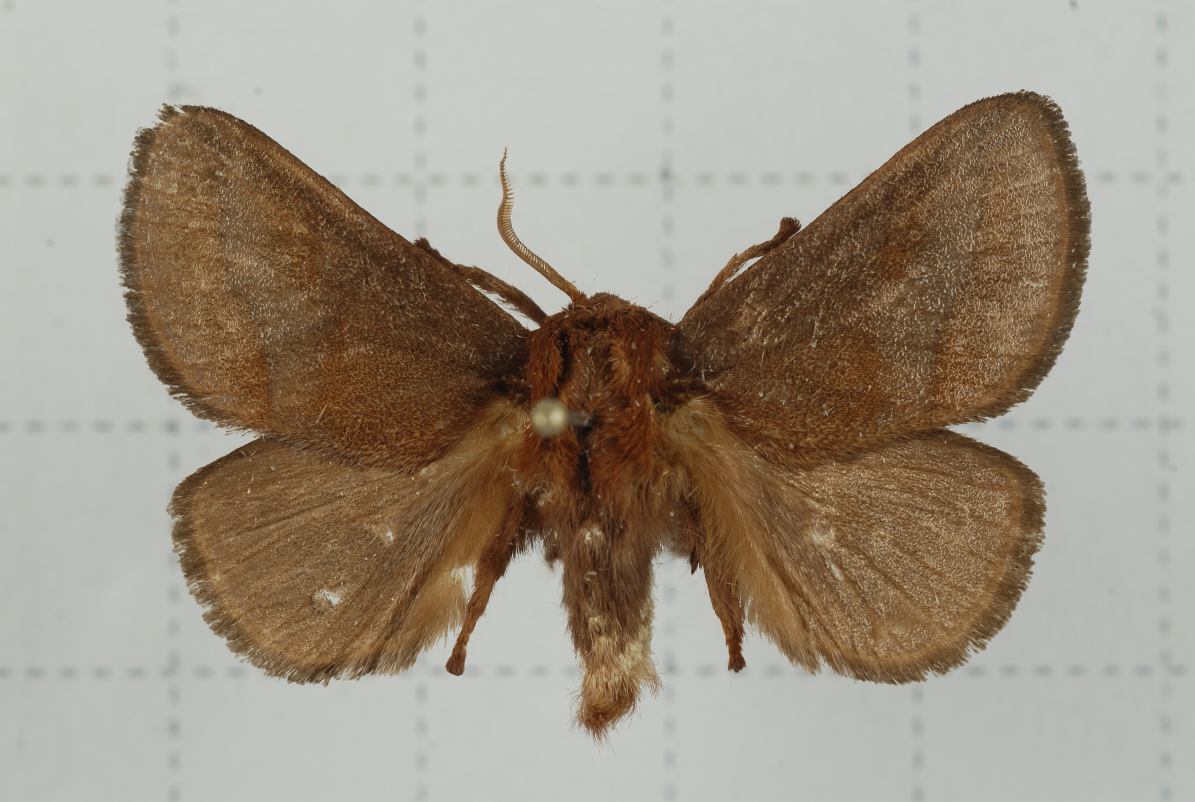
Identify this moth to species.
Narosoideus vulpina
